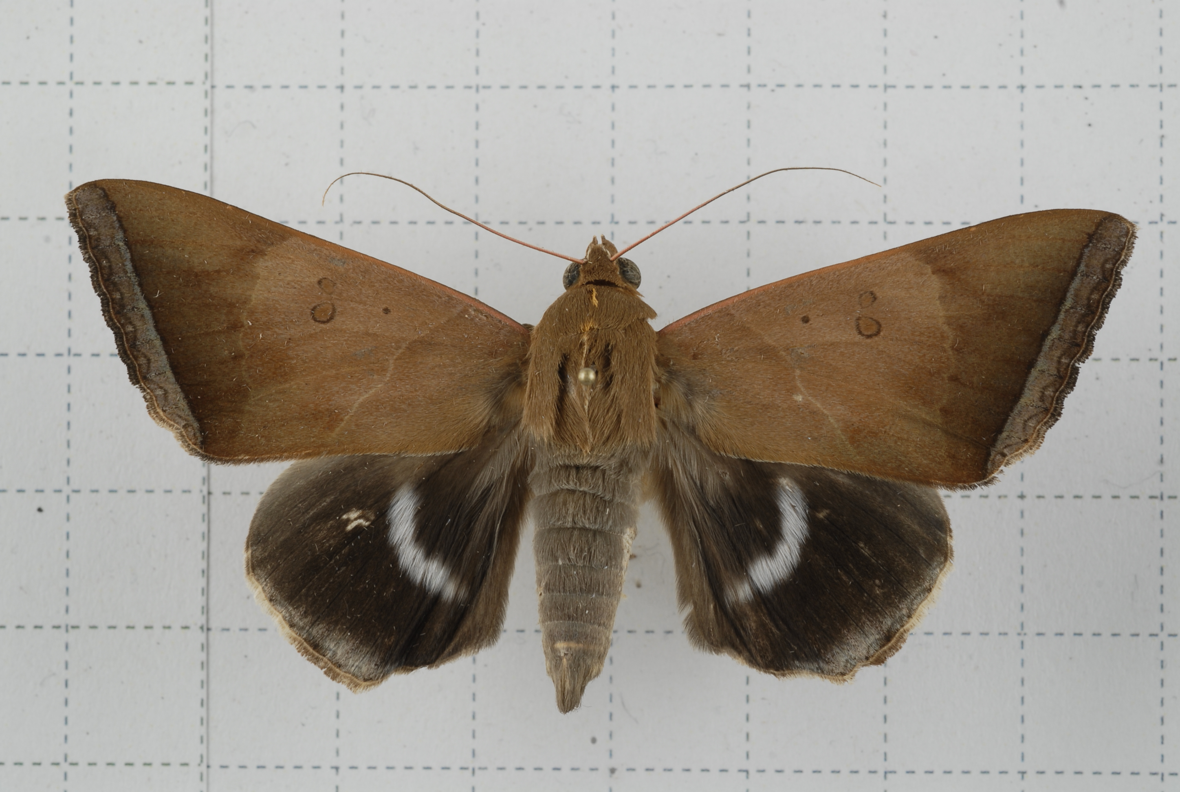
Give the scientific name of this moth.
Artena dotata
